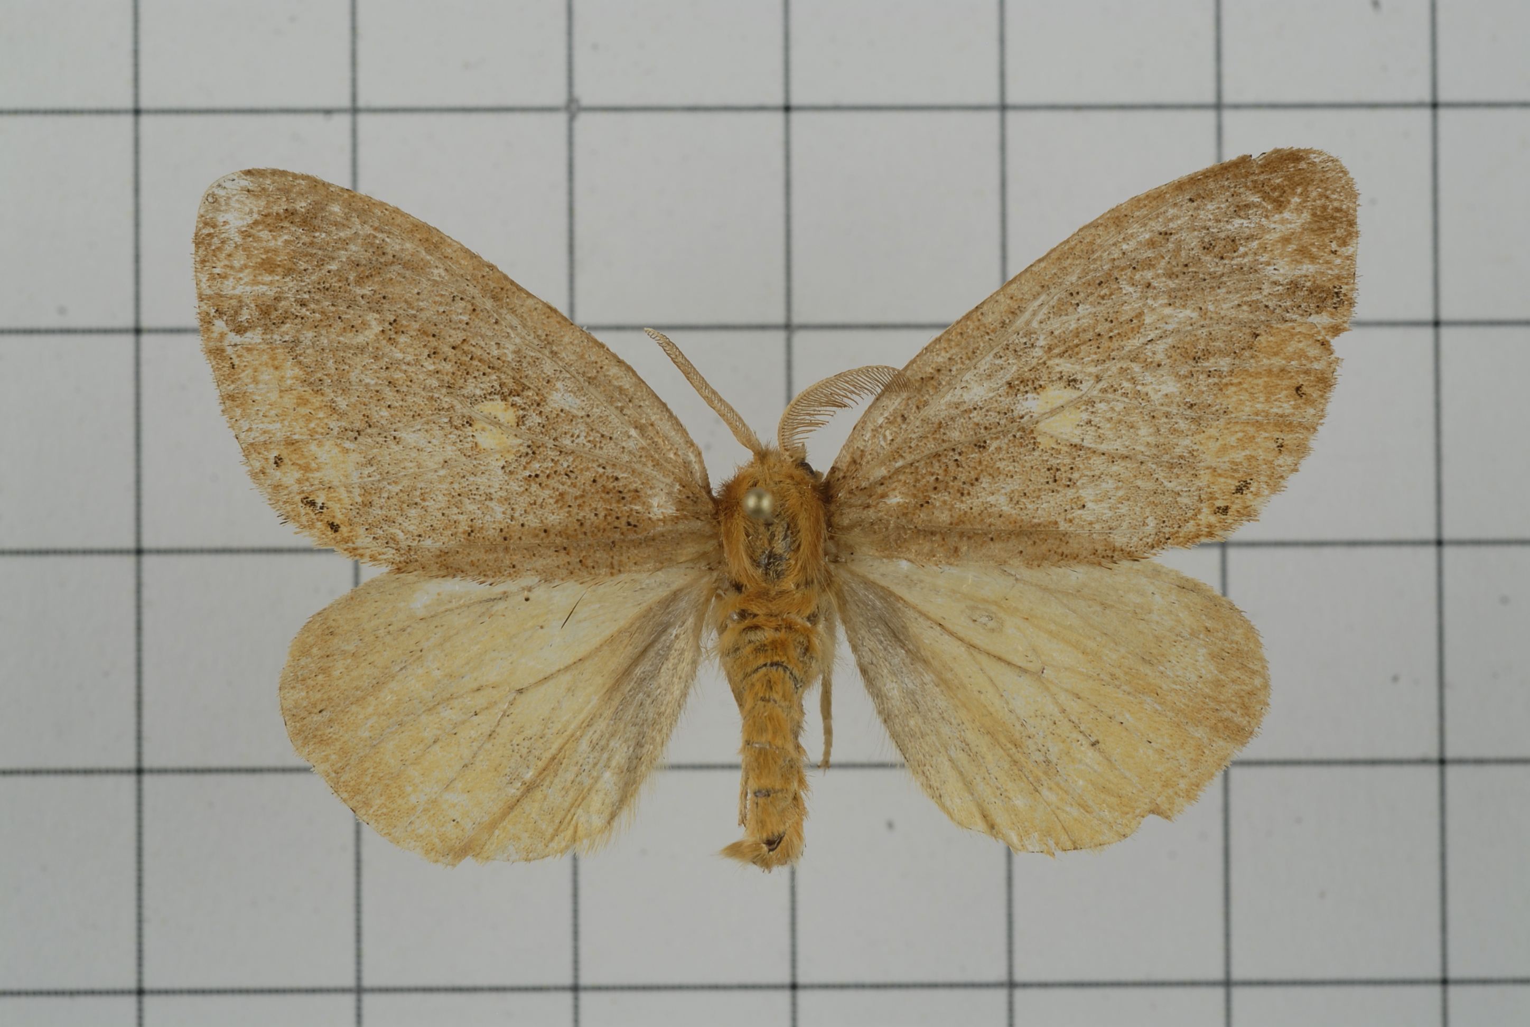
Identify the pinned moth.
Nygmia marginata insulata
